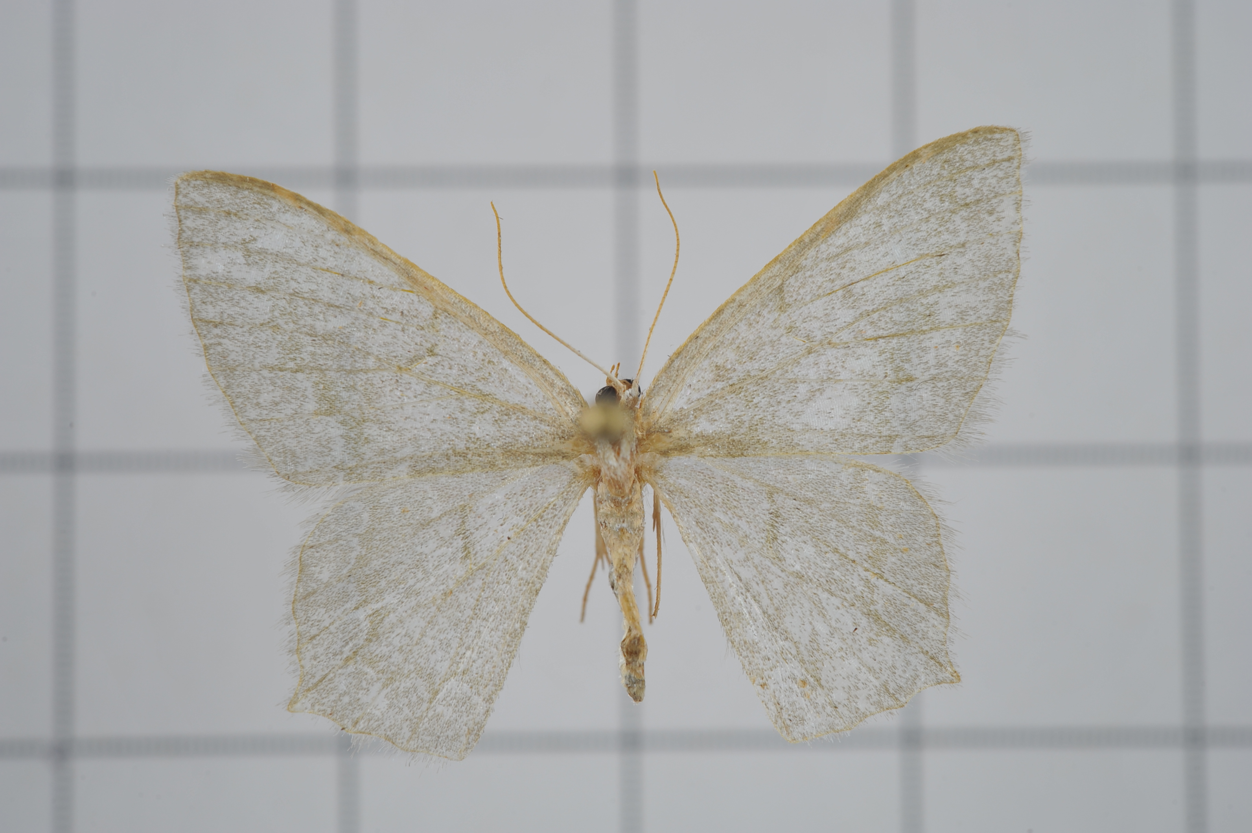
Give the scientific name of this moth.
Jodis rantaizanensis
